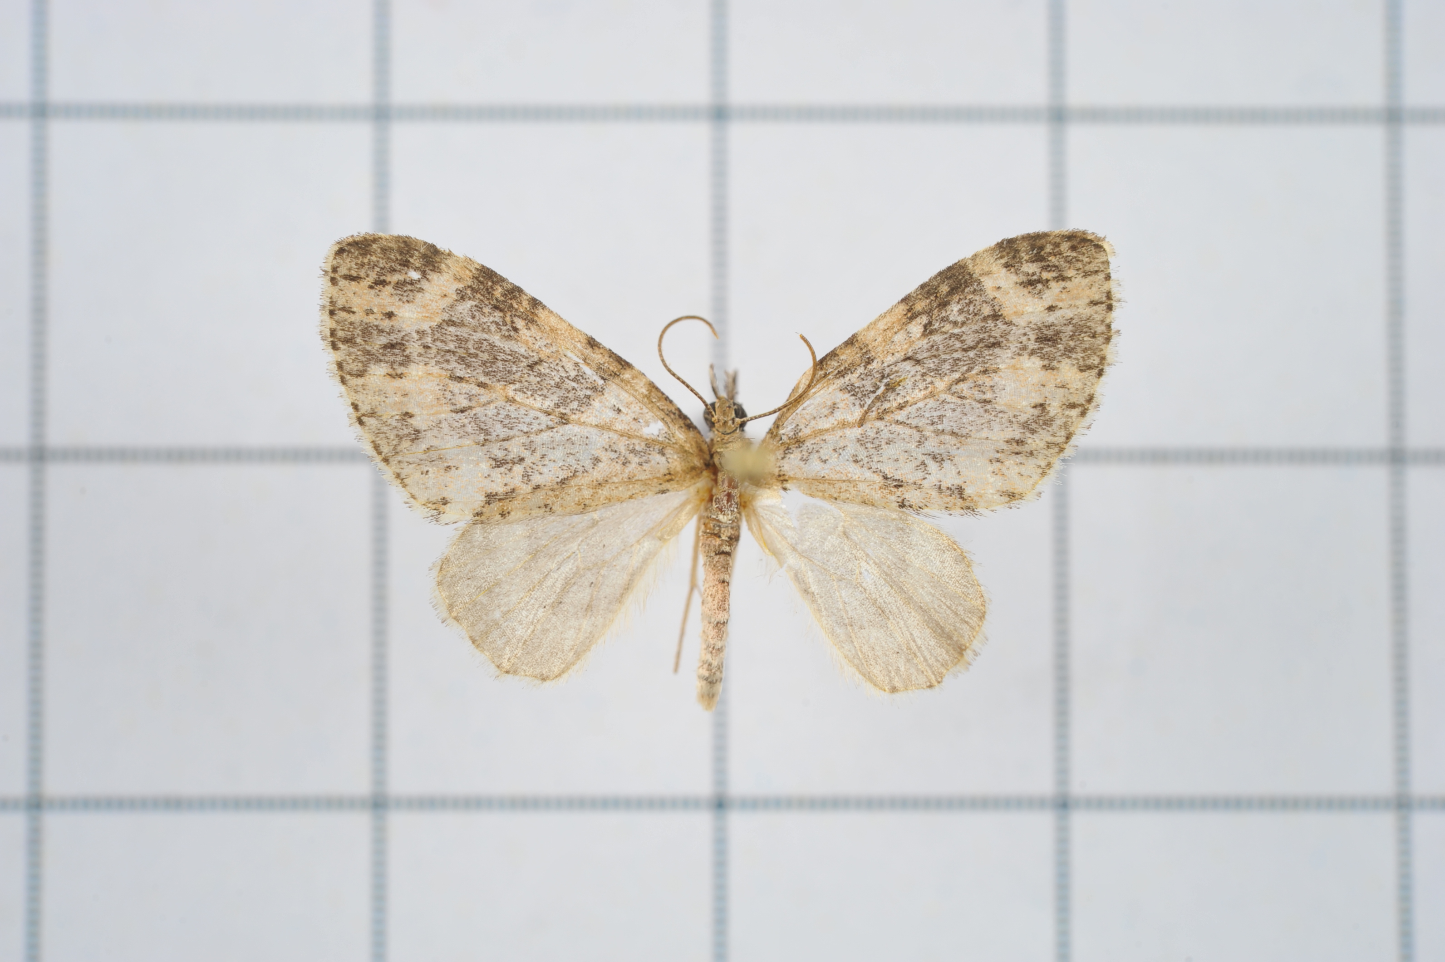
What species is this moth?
Acasis viretata himalayica
